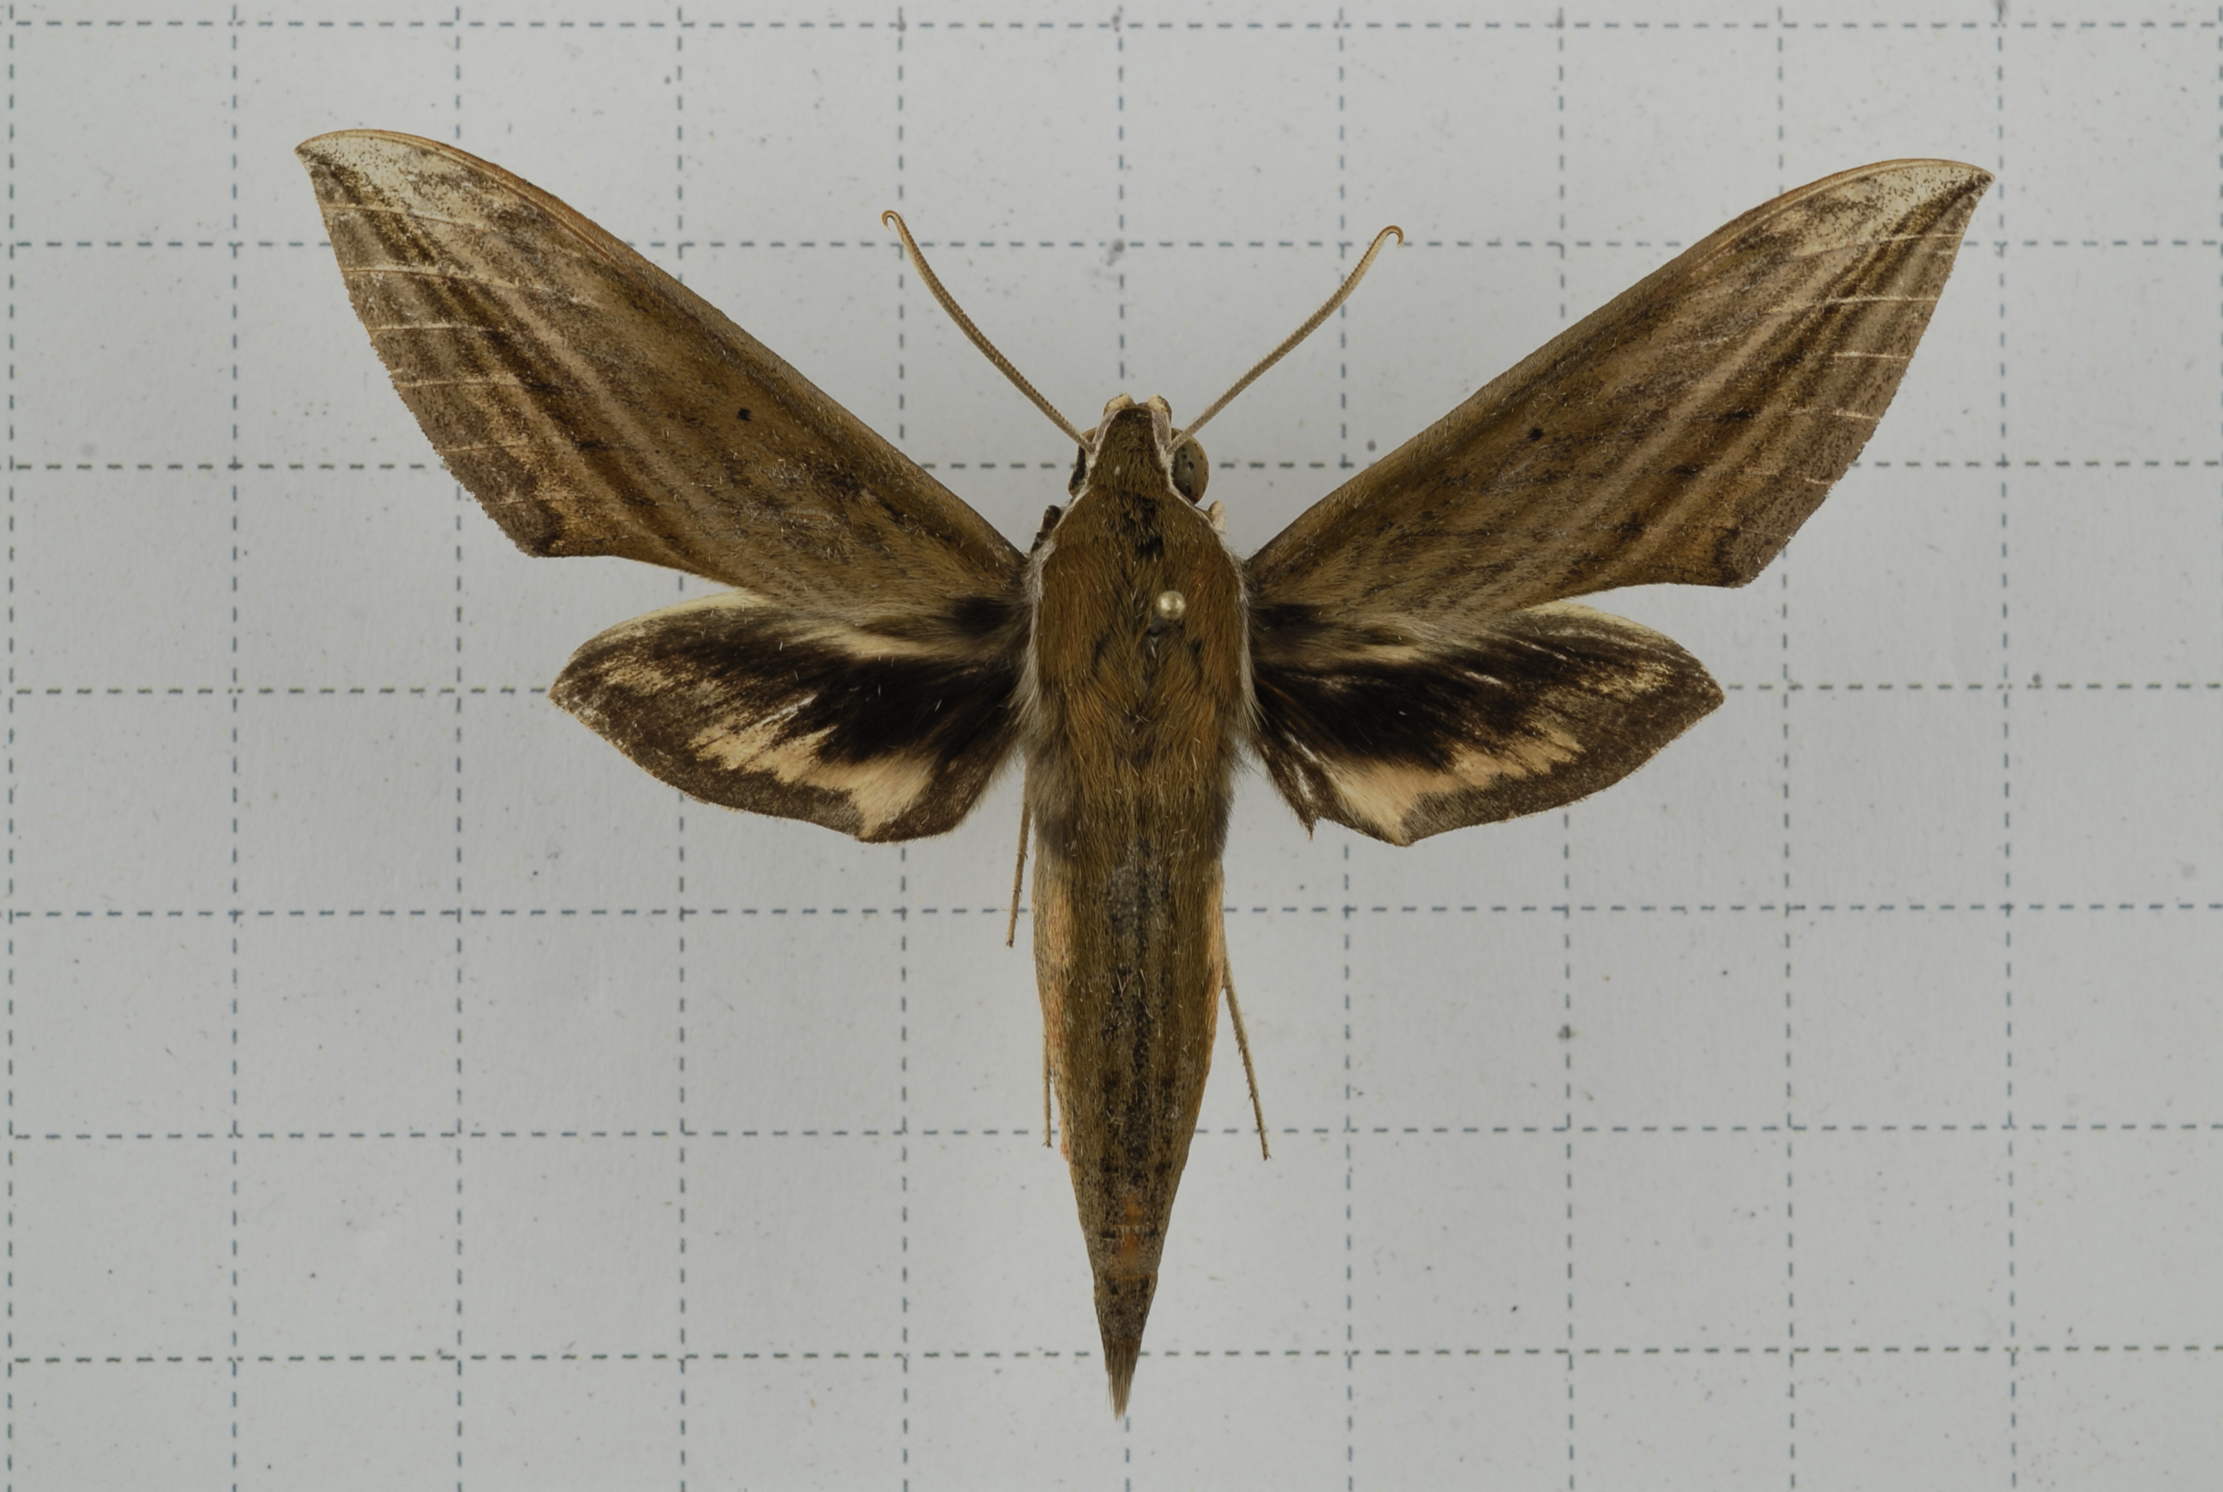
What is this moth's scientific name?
Cechetra minor
